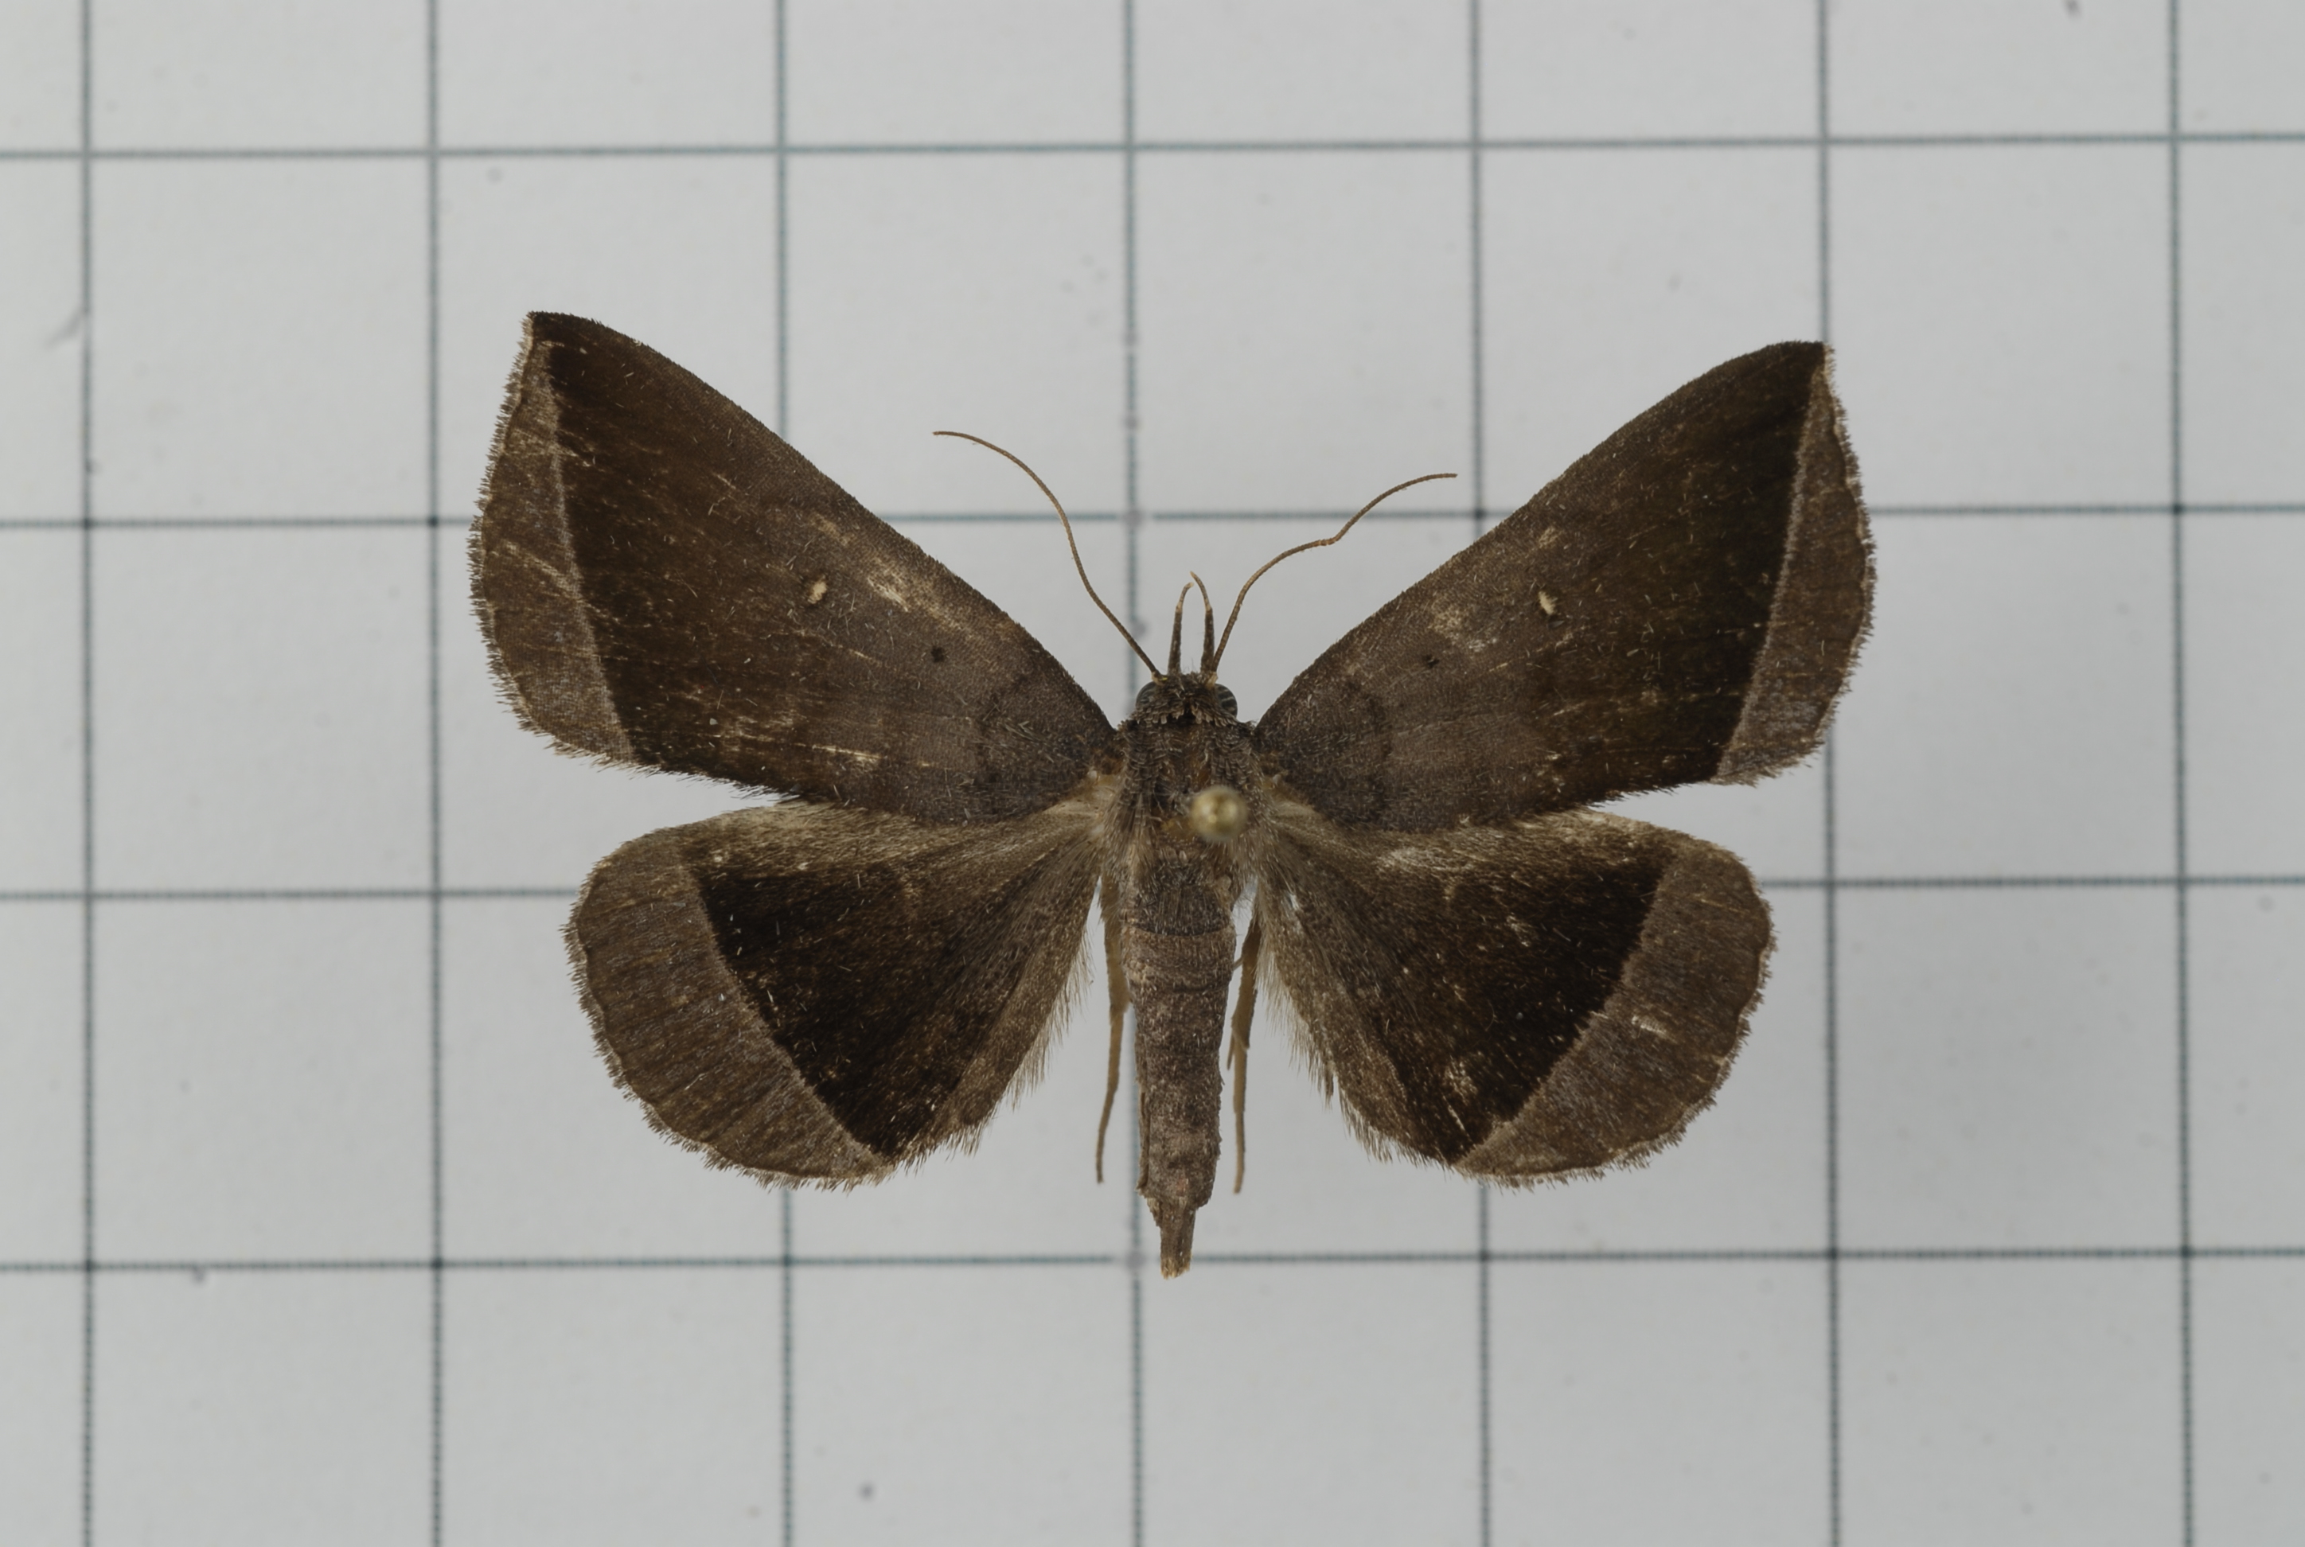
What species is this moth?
Hadennia hisbonalis
